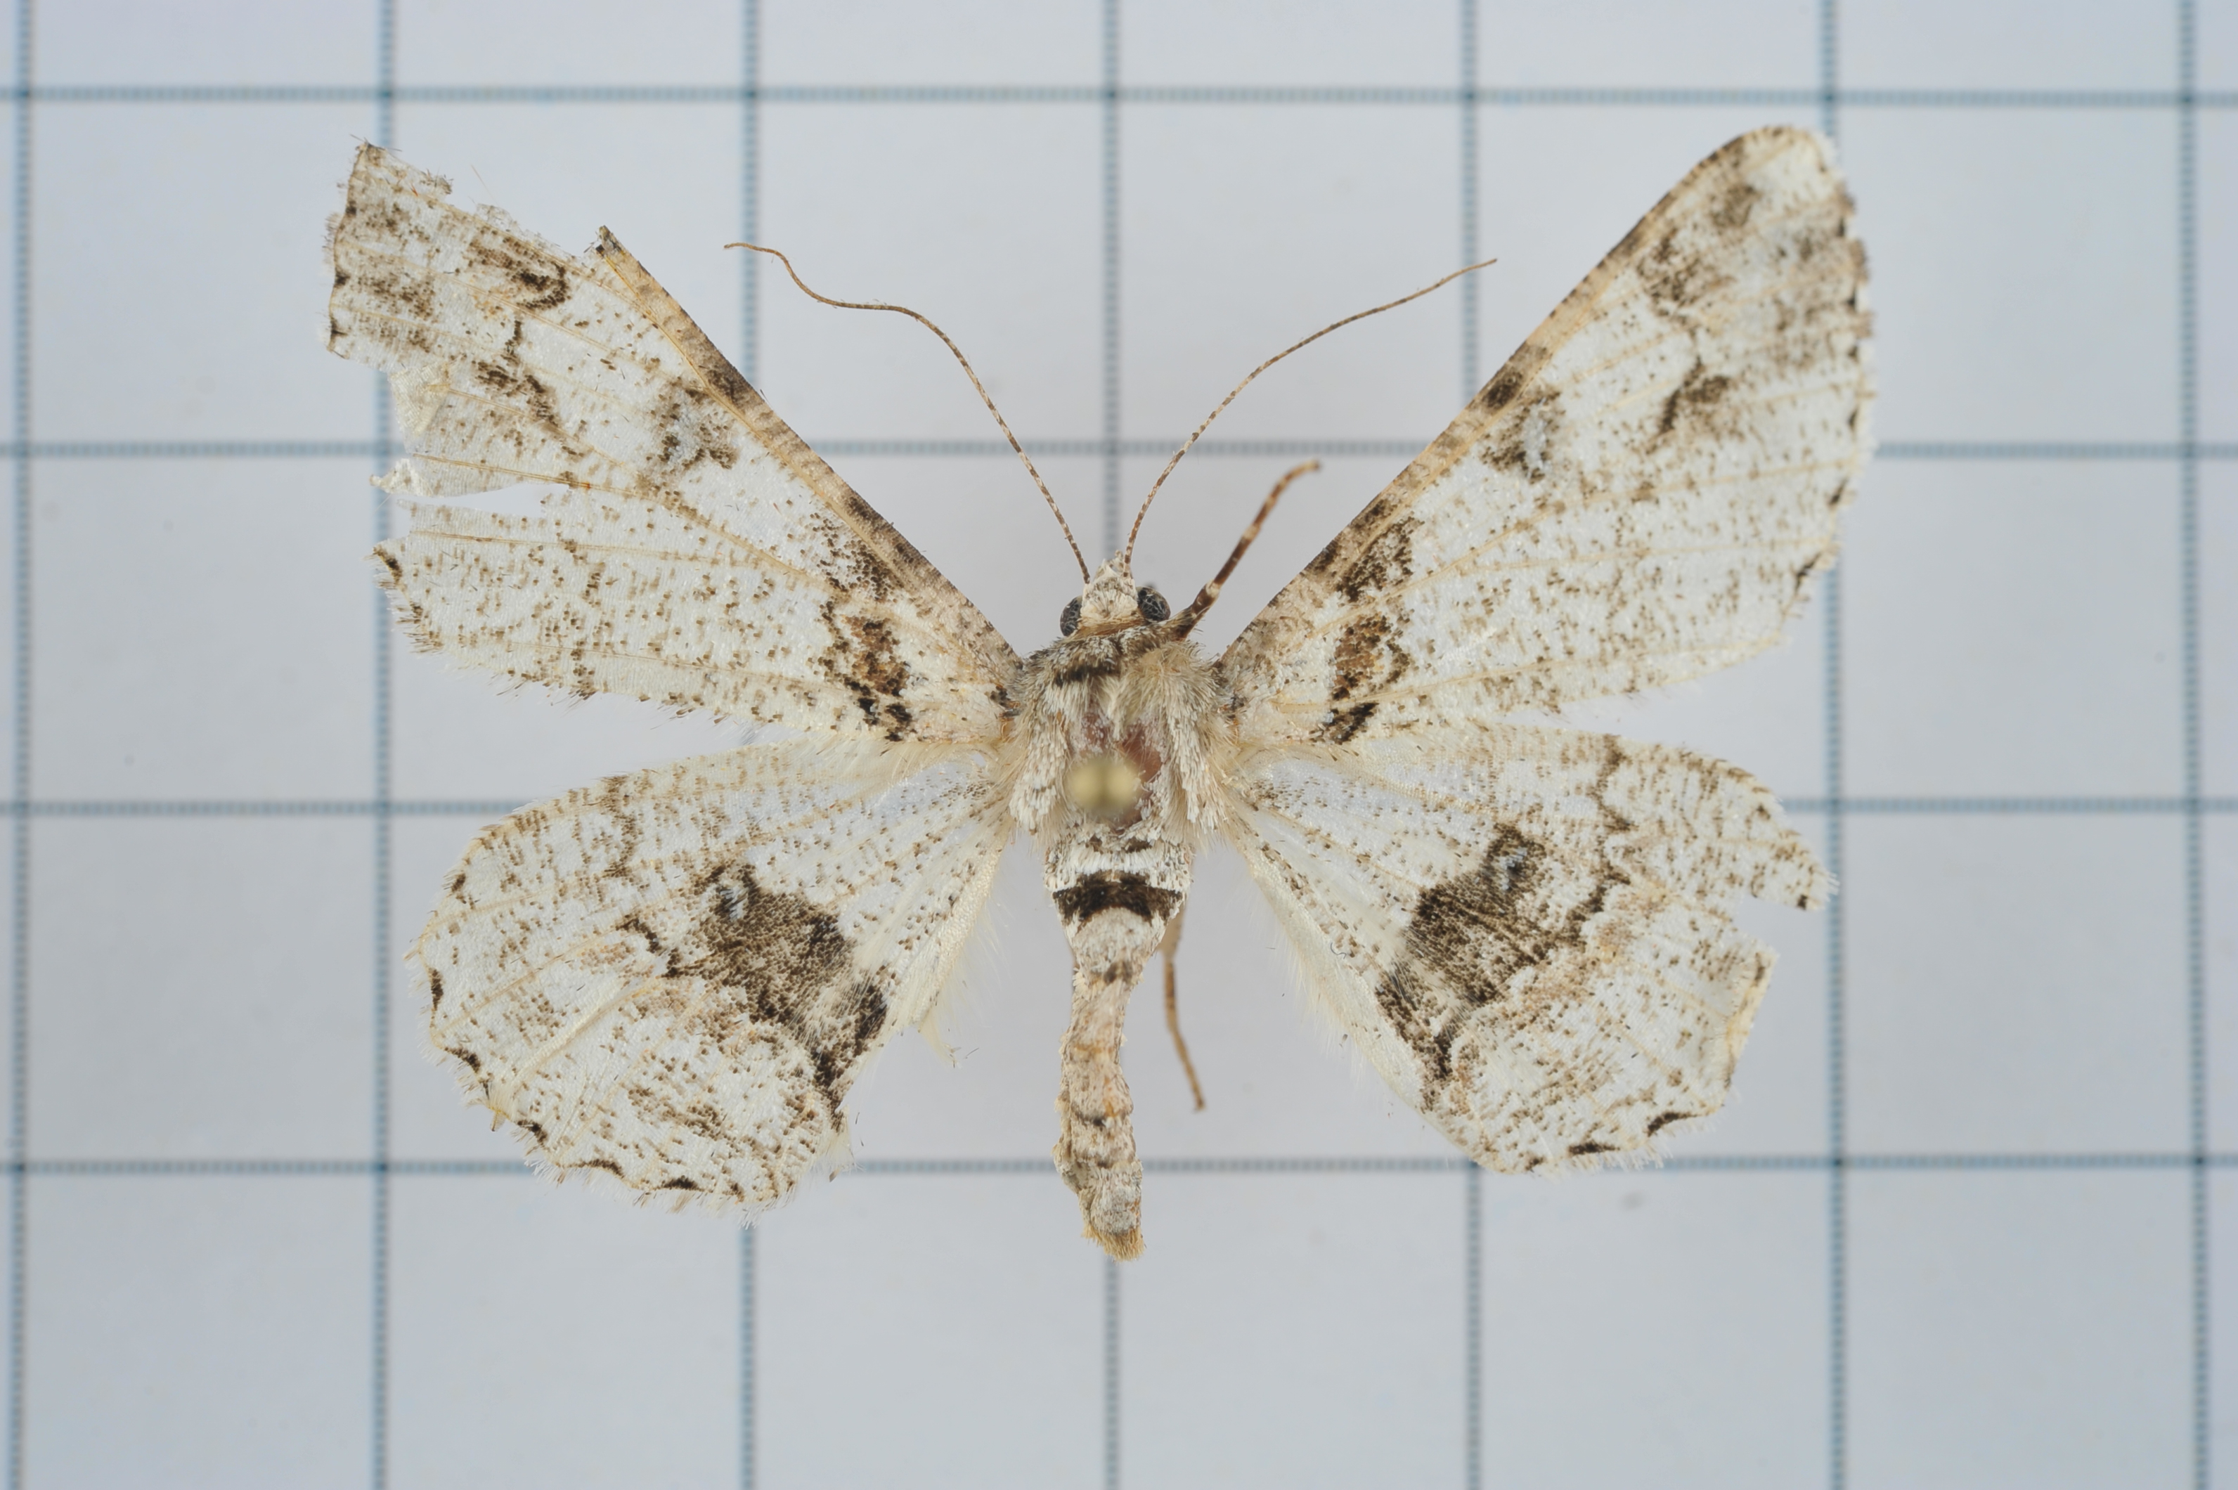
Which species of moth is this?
Cleora fraterna
